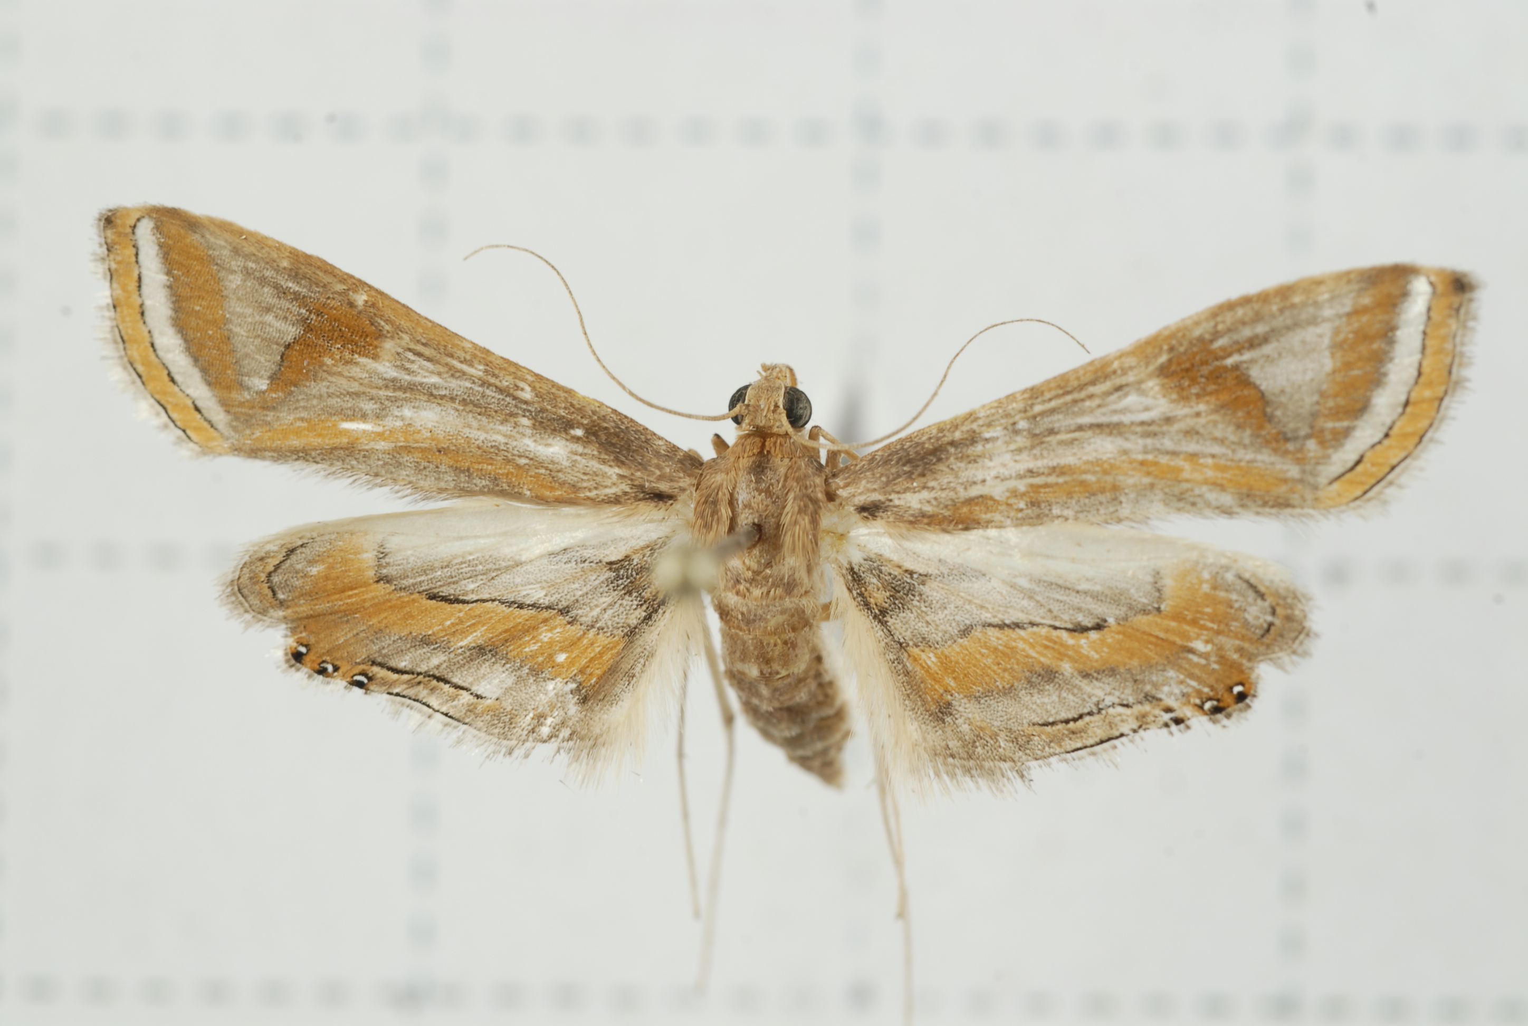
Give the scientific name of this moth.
Eoophyla gibbosalis
